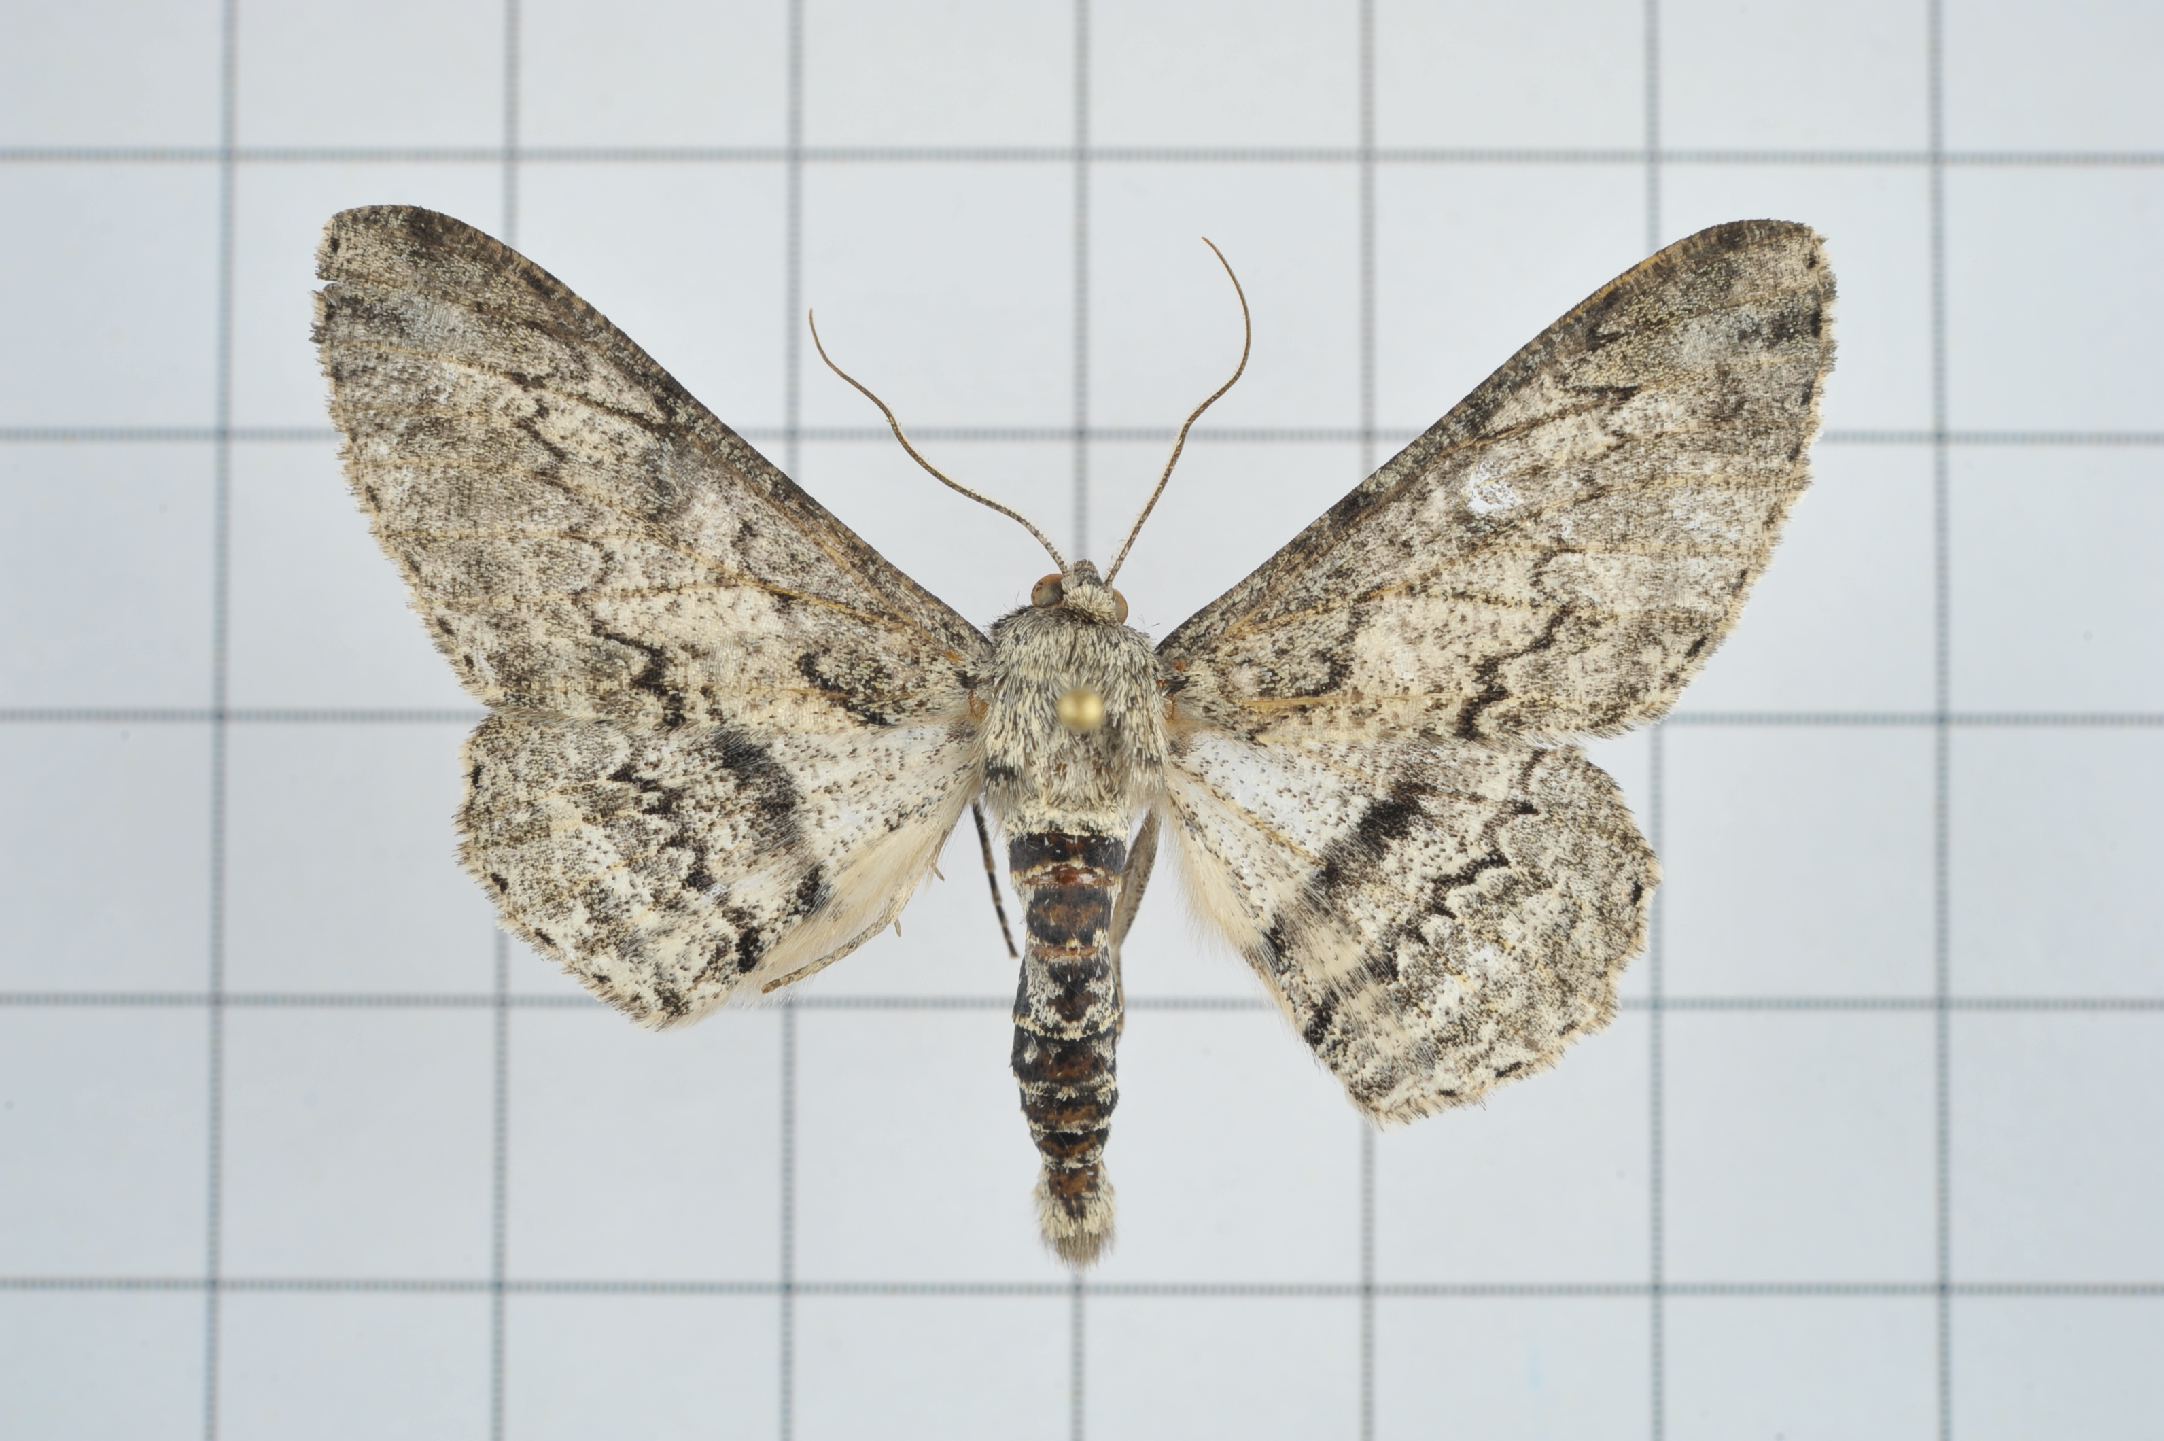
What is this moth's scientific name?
Ascotis selenaria imparata
